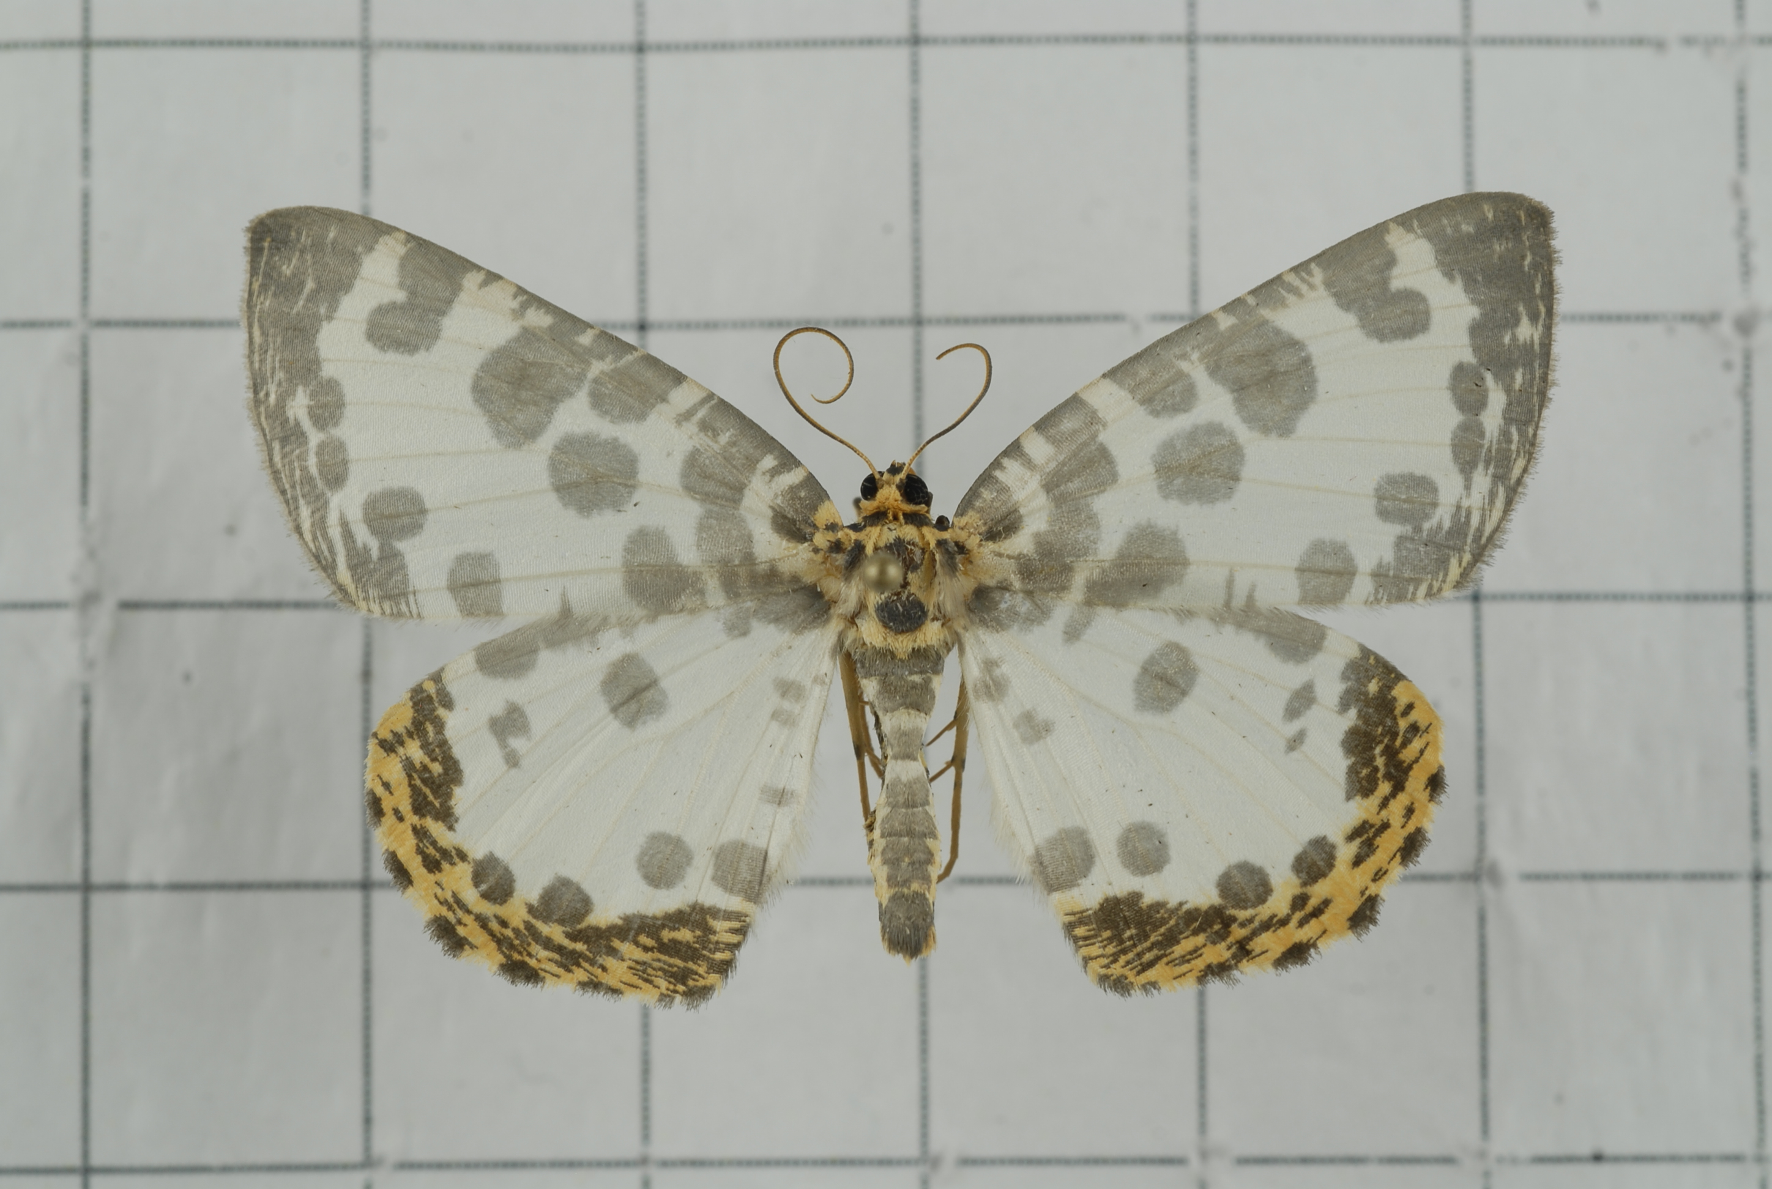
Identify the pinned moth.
Euryobeidia languidata languidata
